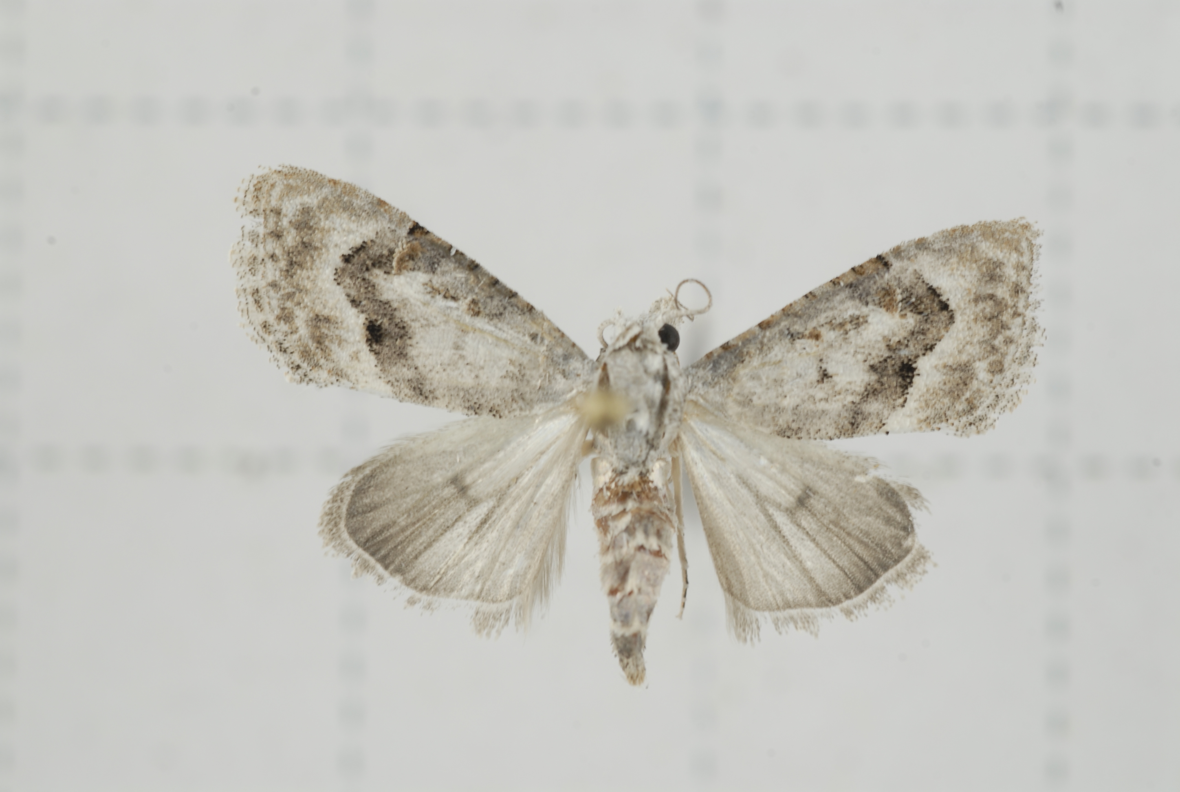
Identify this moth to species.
Nola fasciata
